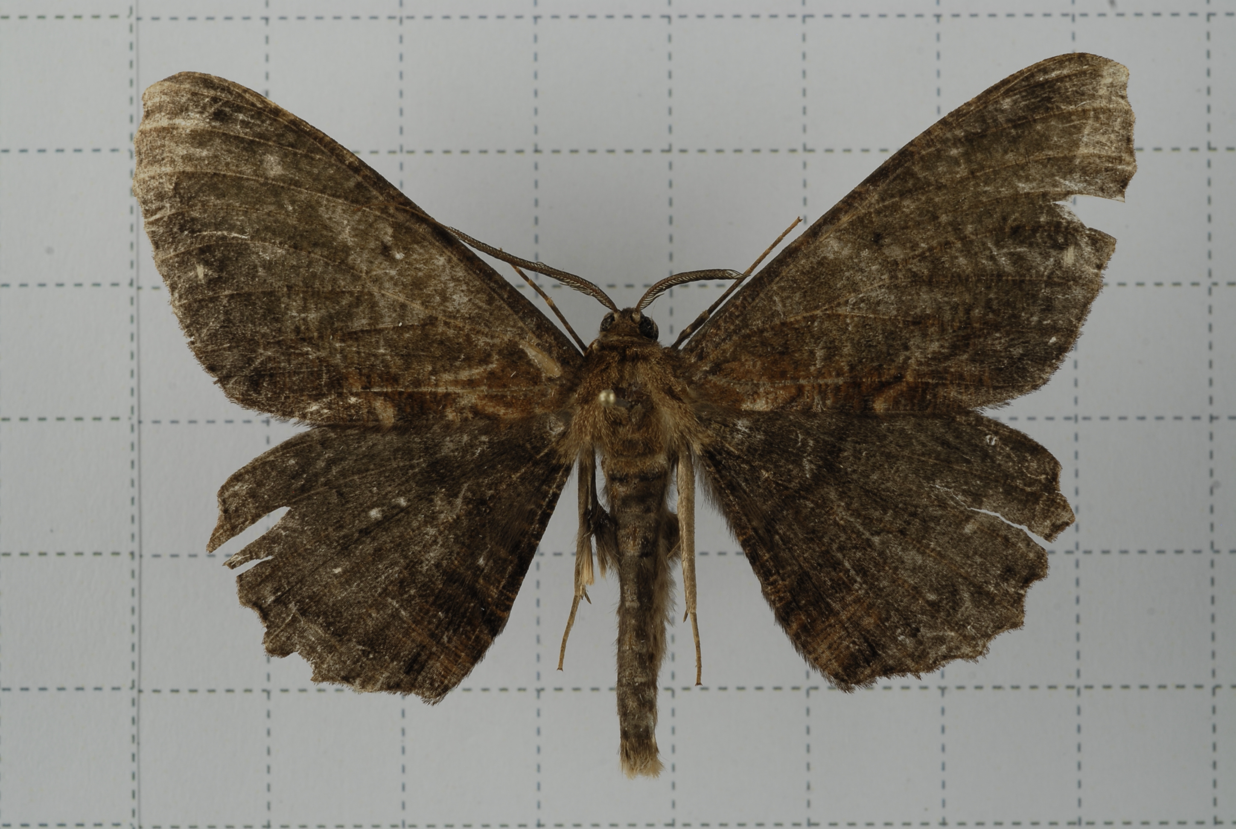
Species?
Chorodna creataria
